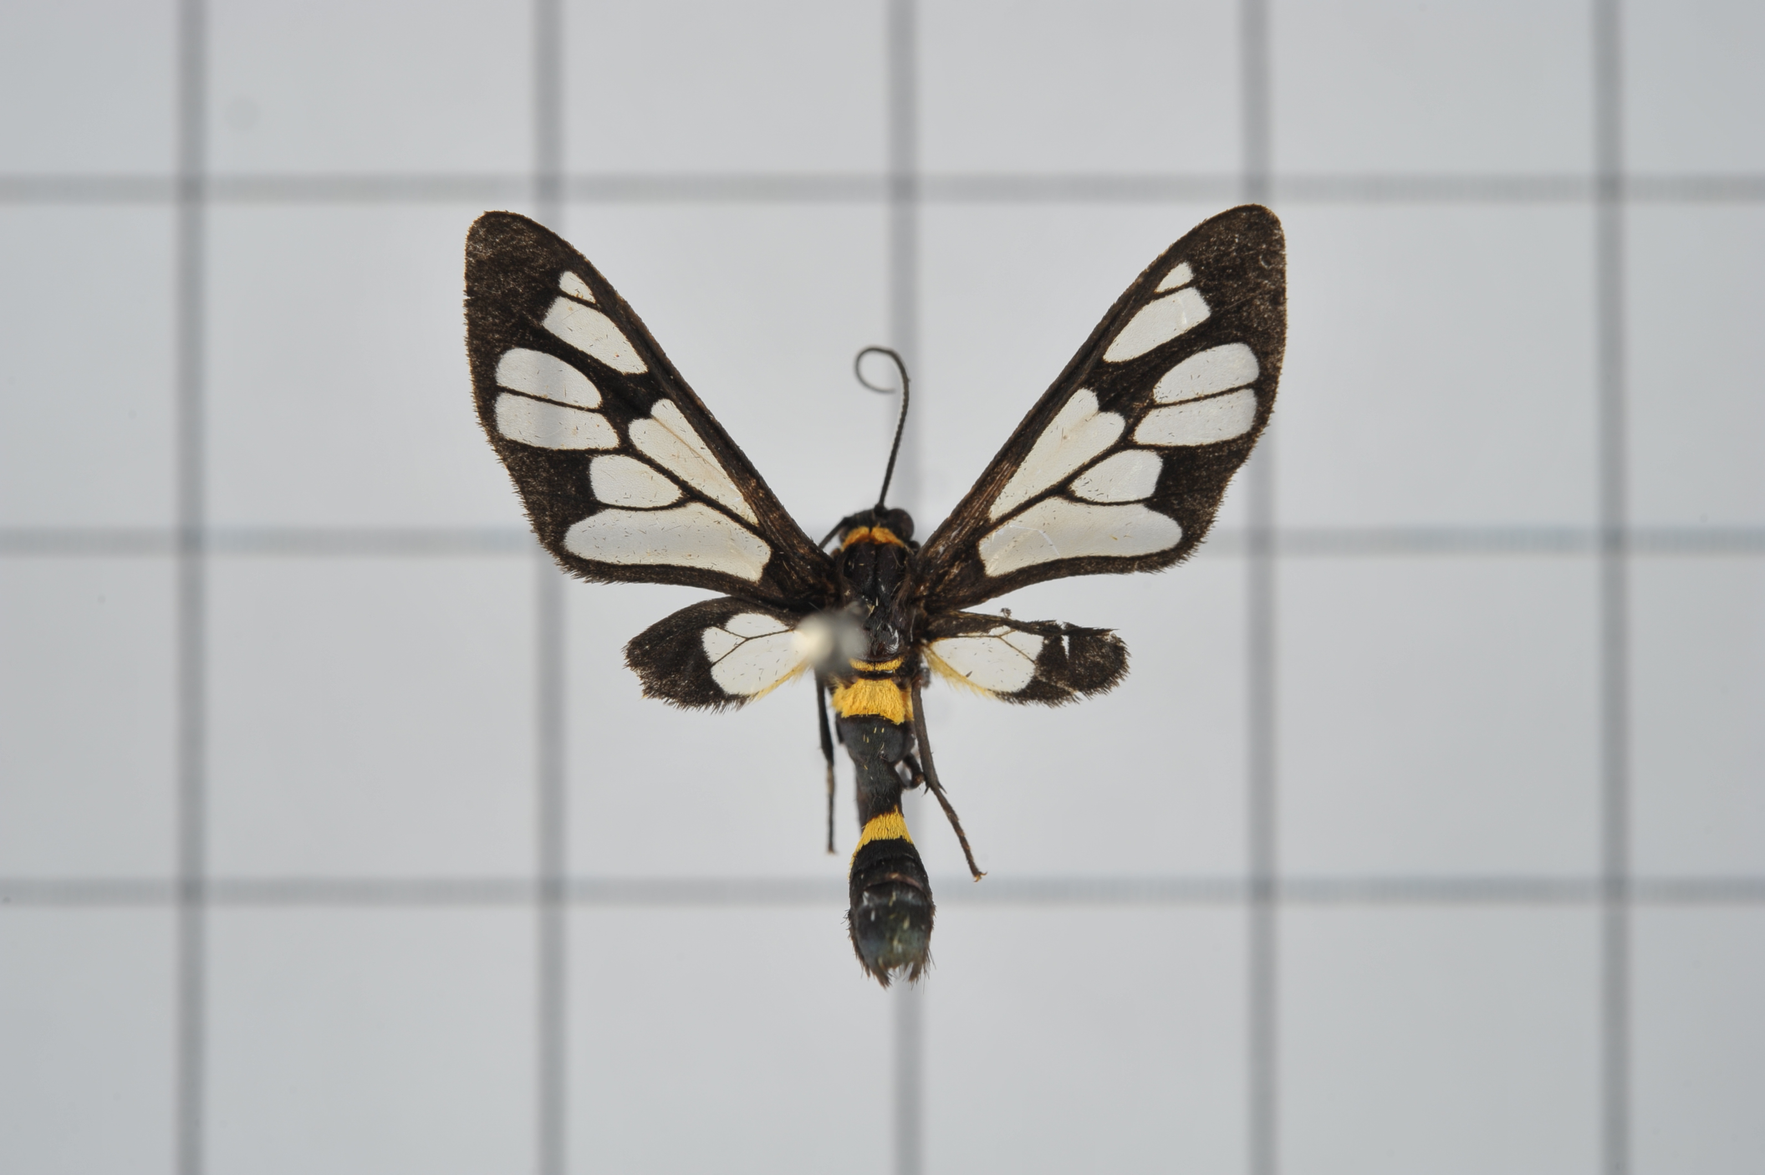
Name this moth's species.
Syntomoides imaon
